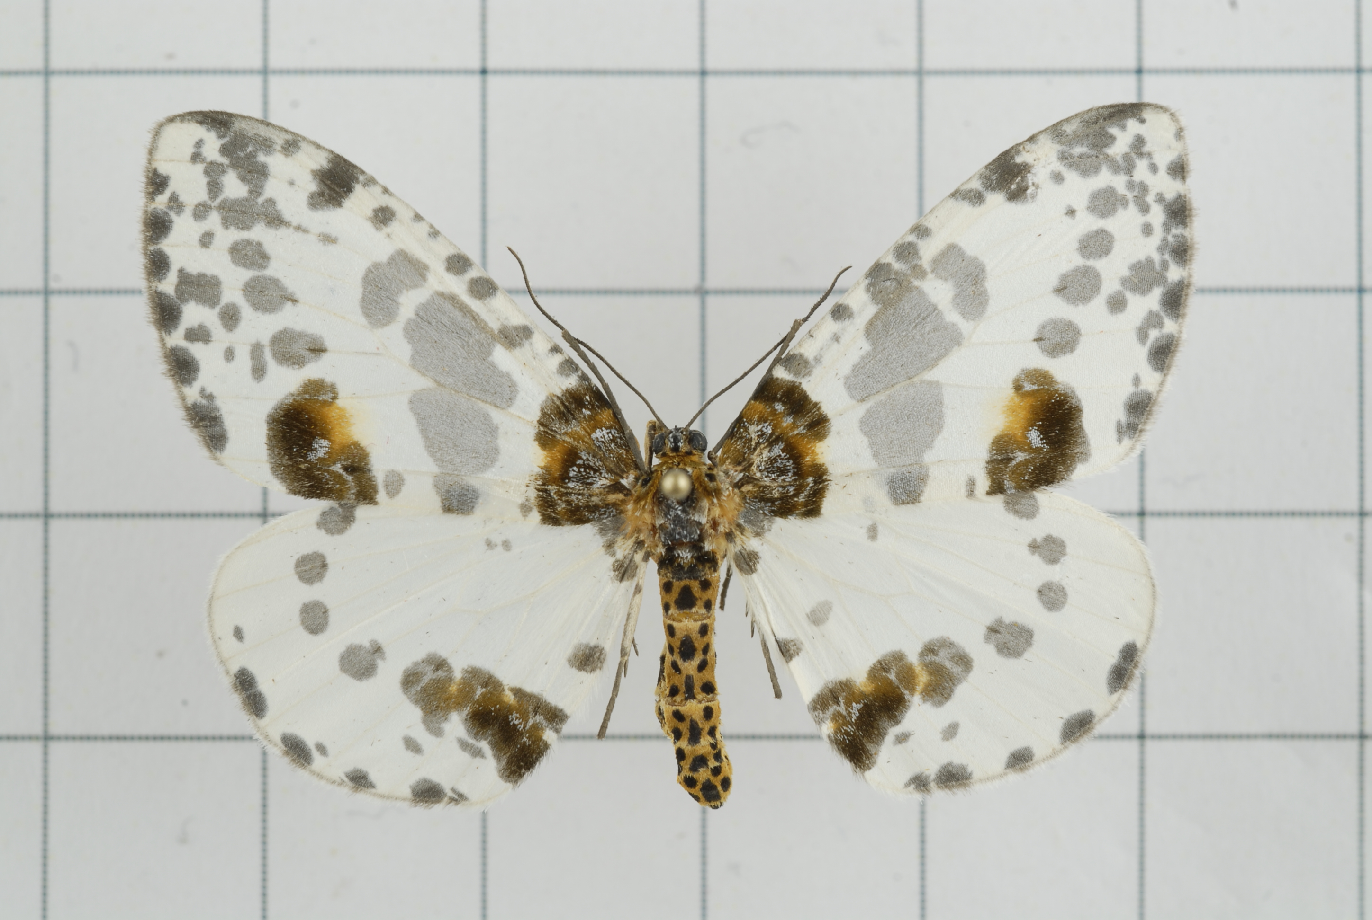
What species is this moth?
Abraxas adilluminata
